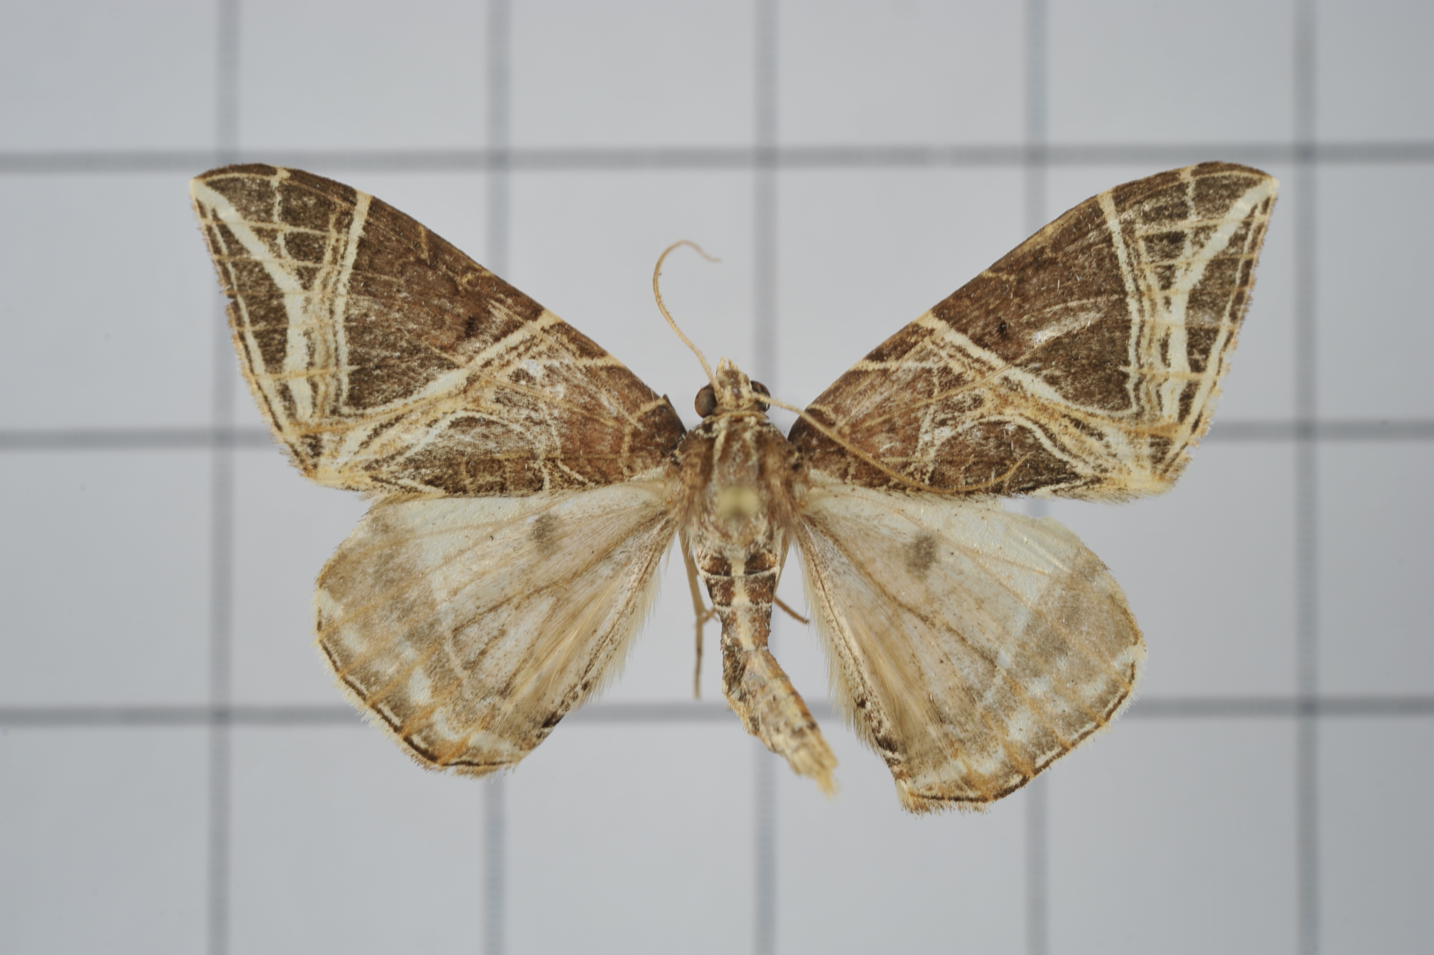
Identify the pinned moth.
Ecliptopera rectilinea kanshinensis
